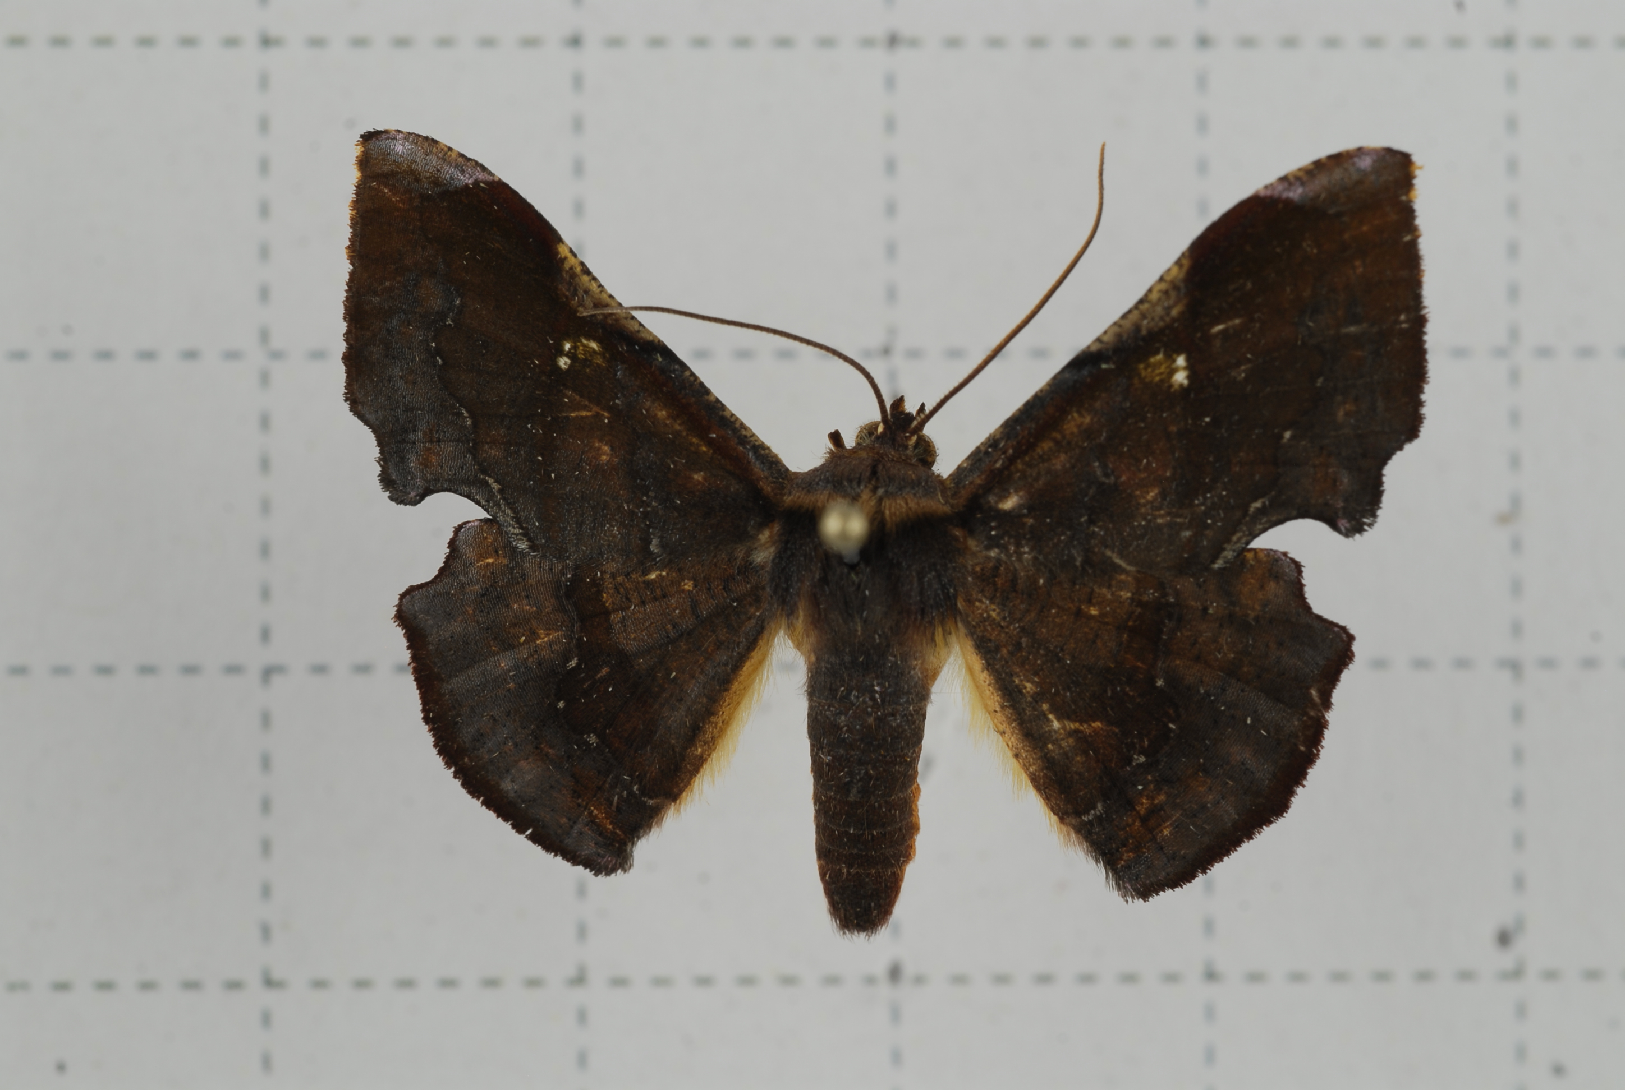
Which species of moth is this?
Fascellina chromataria
